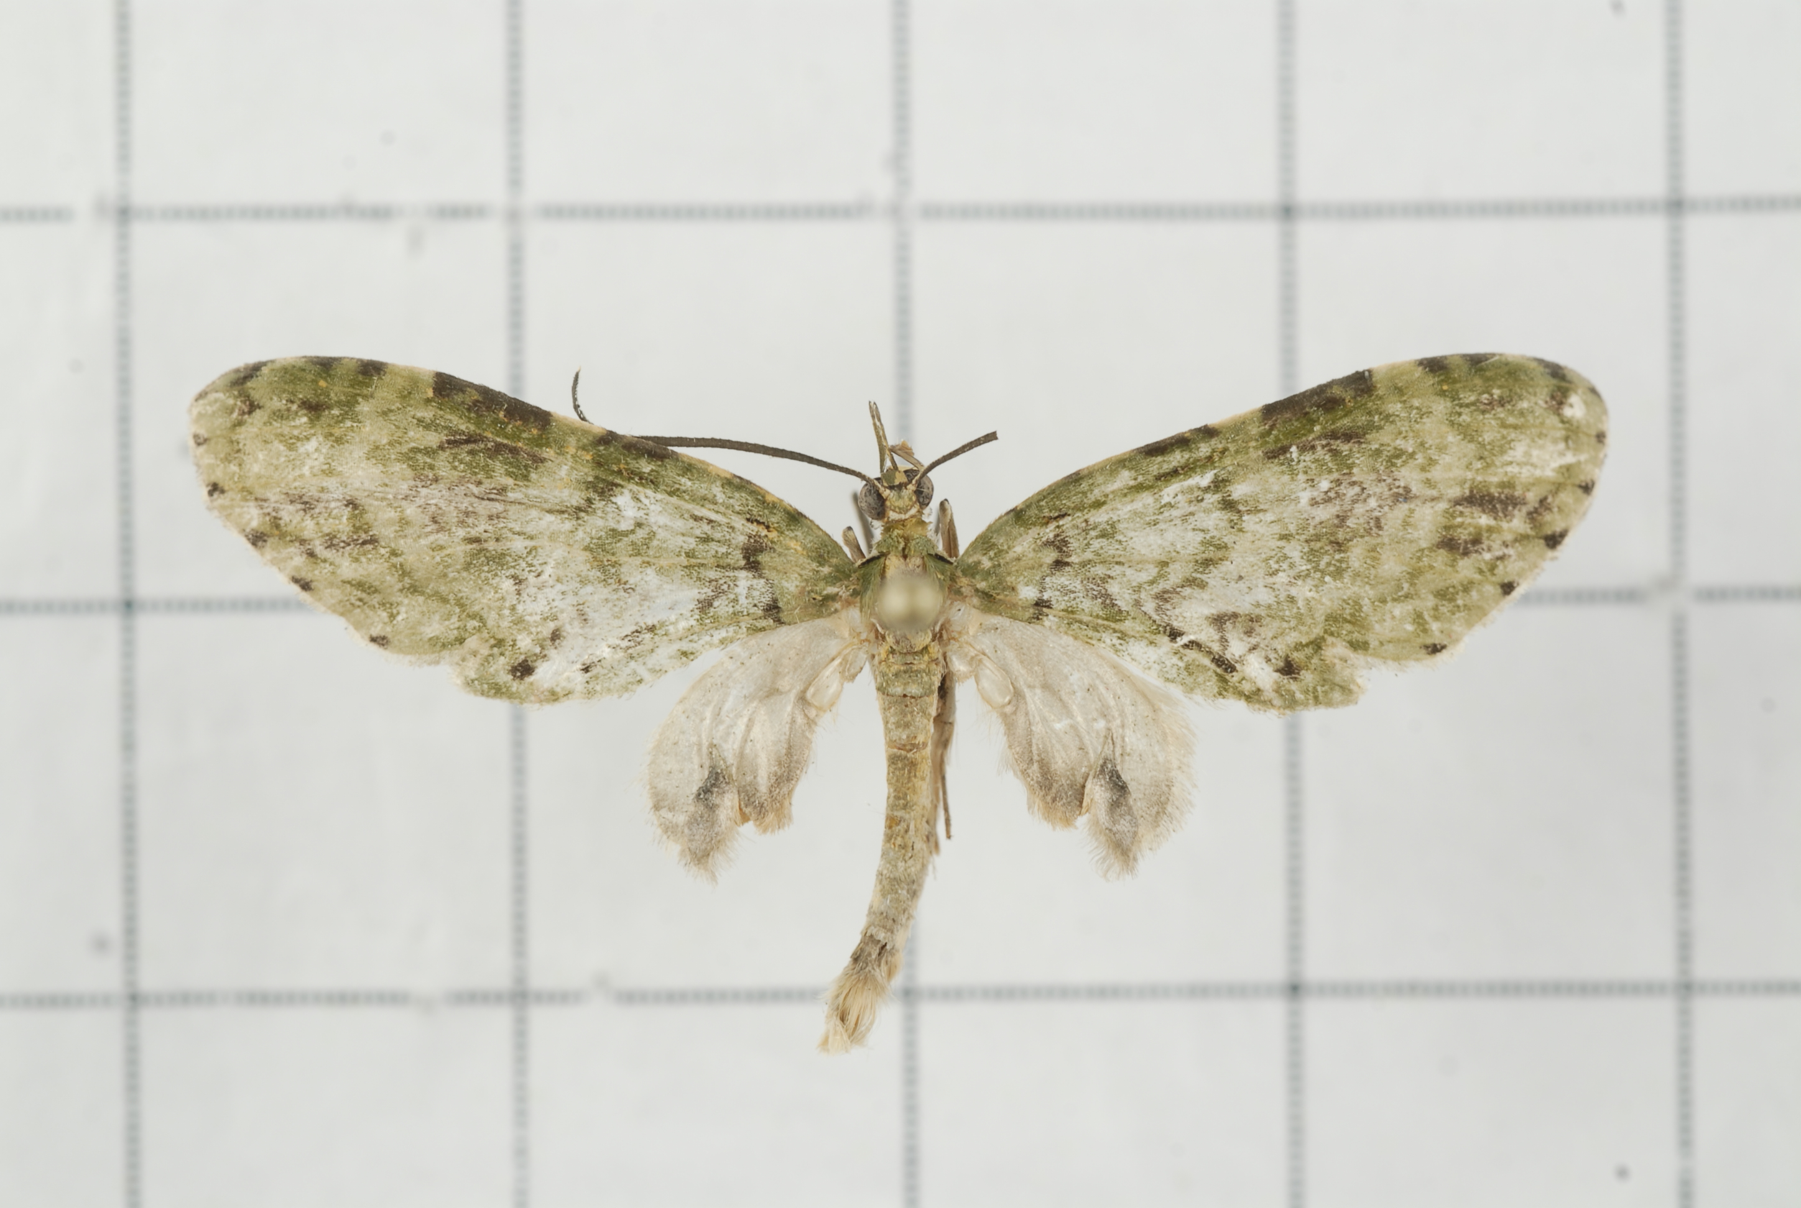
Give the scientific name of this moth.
Sauris interruptata
